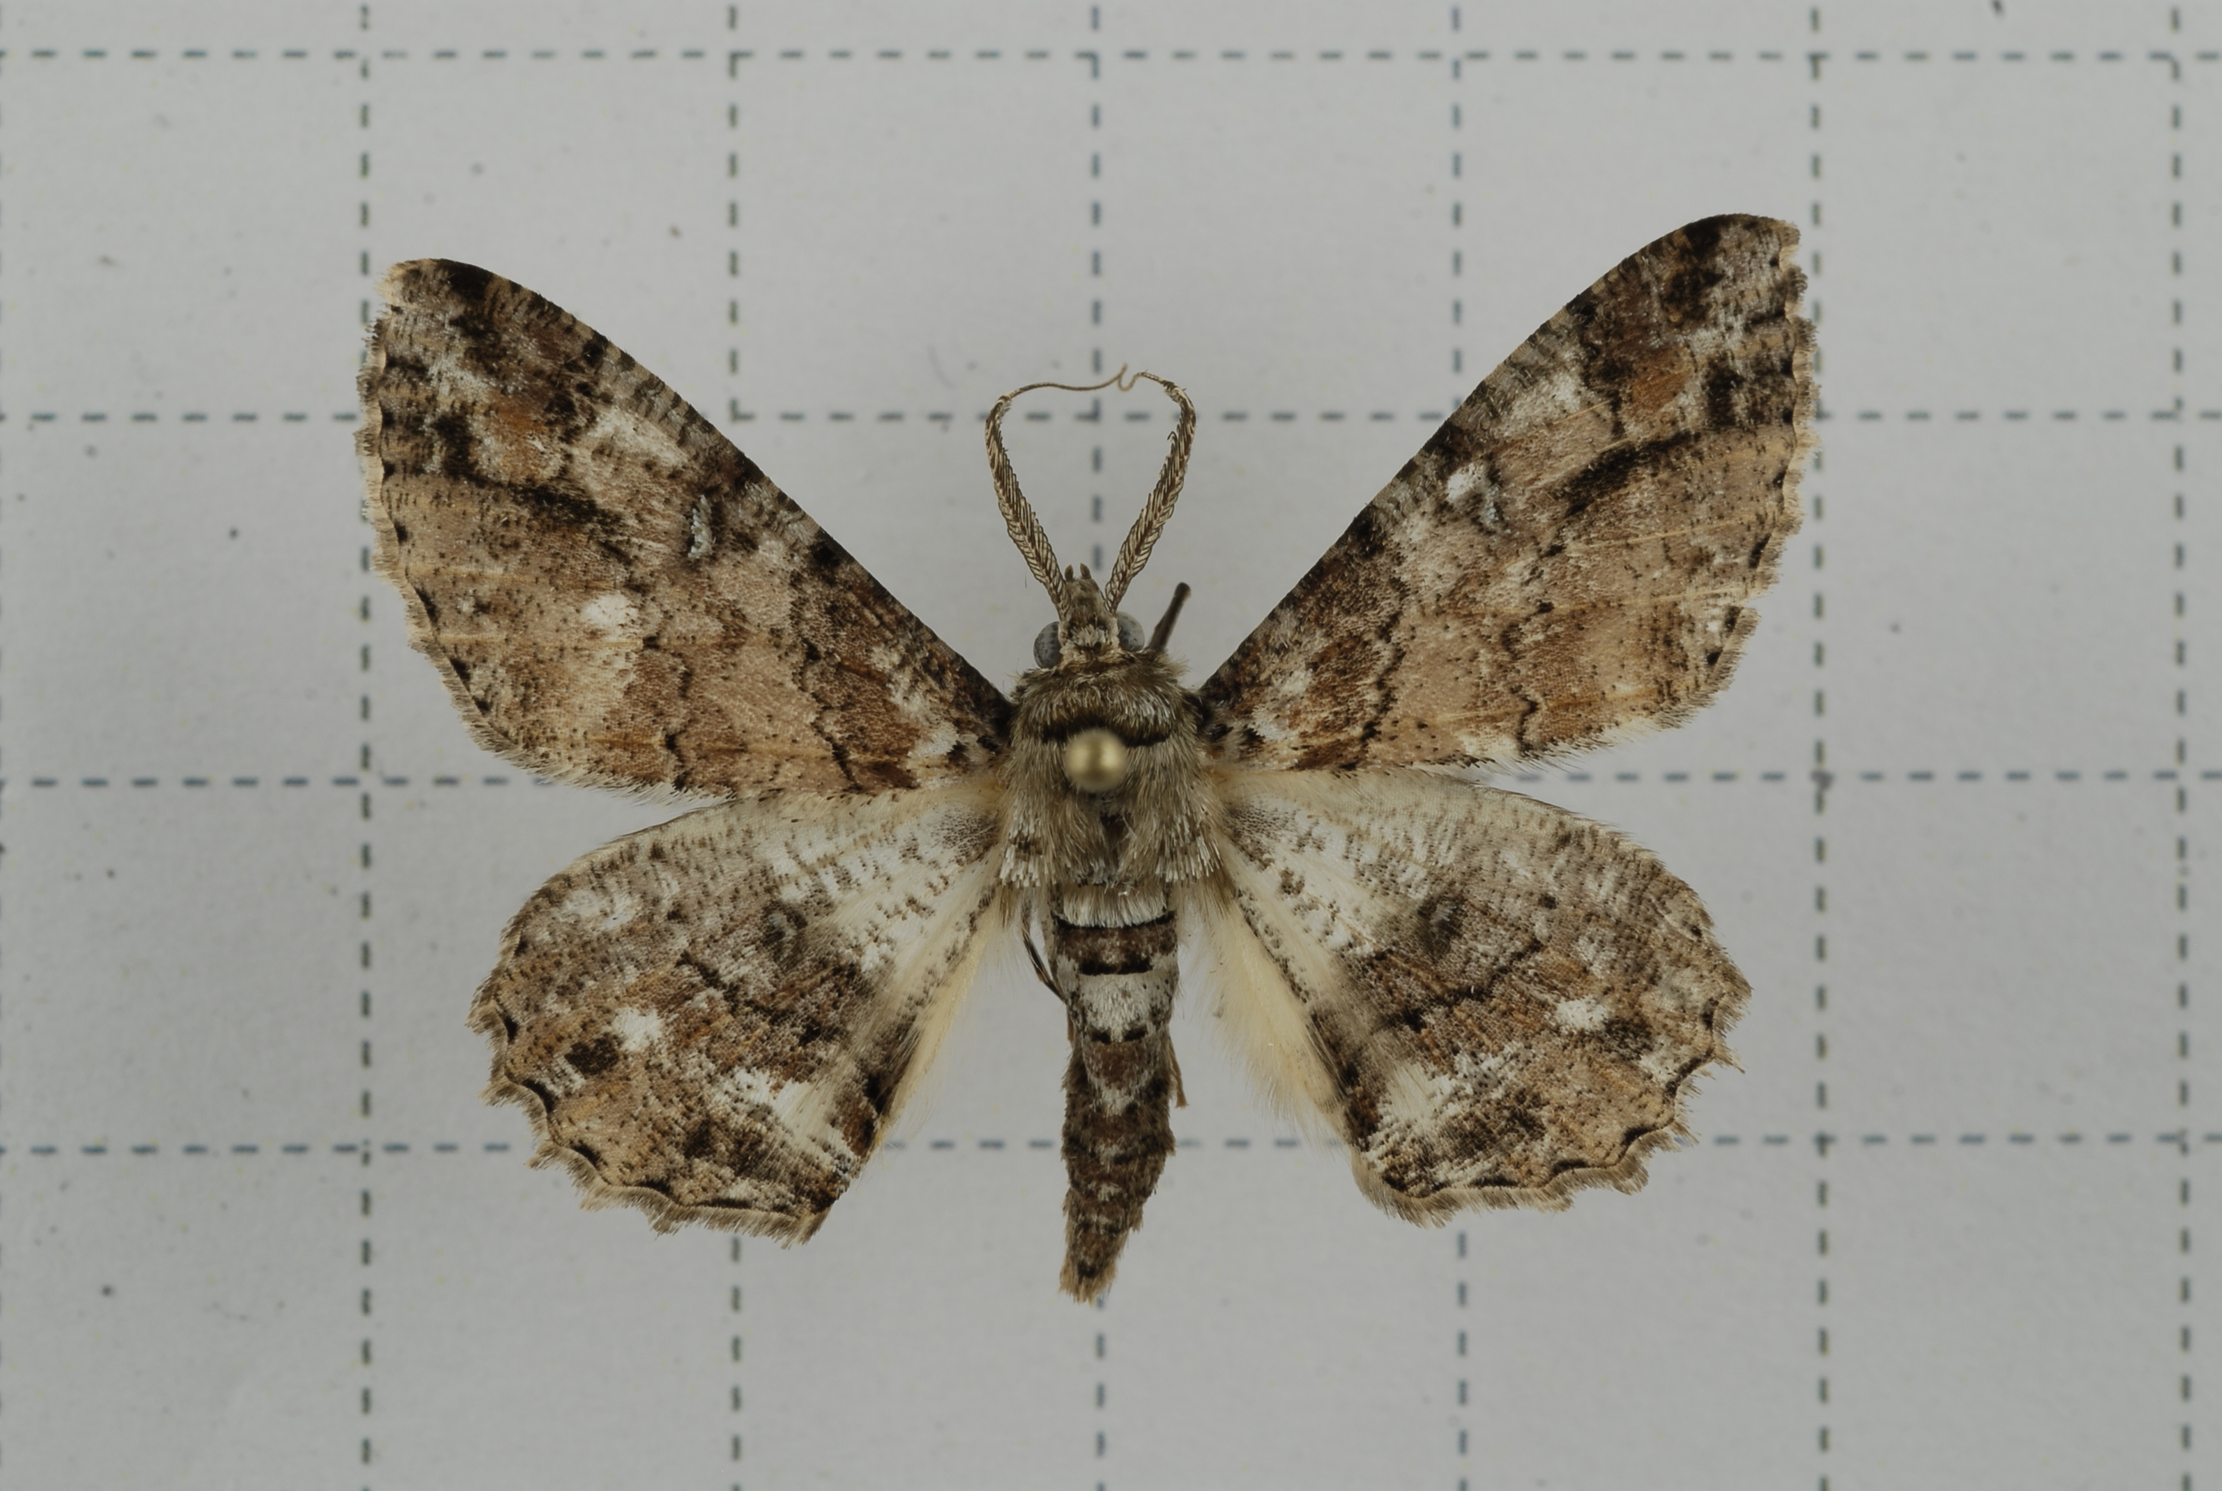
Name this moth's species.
Cleora fraterna
